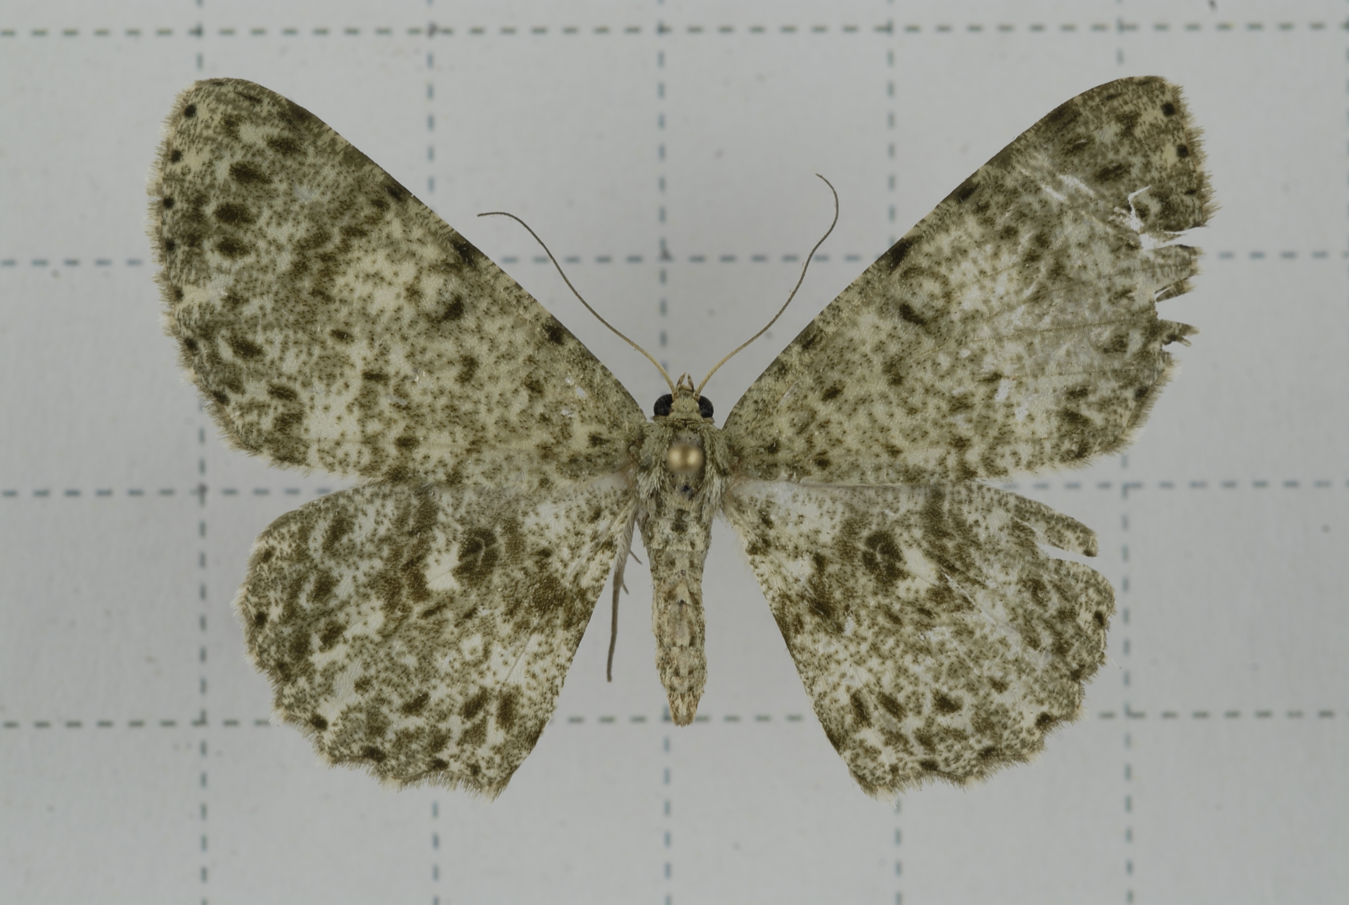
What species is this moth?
Catoria olivescens olivescens
